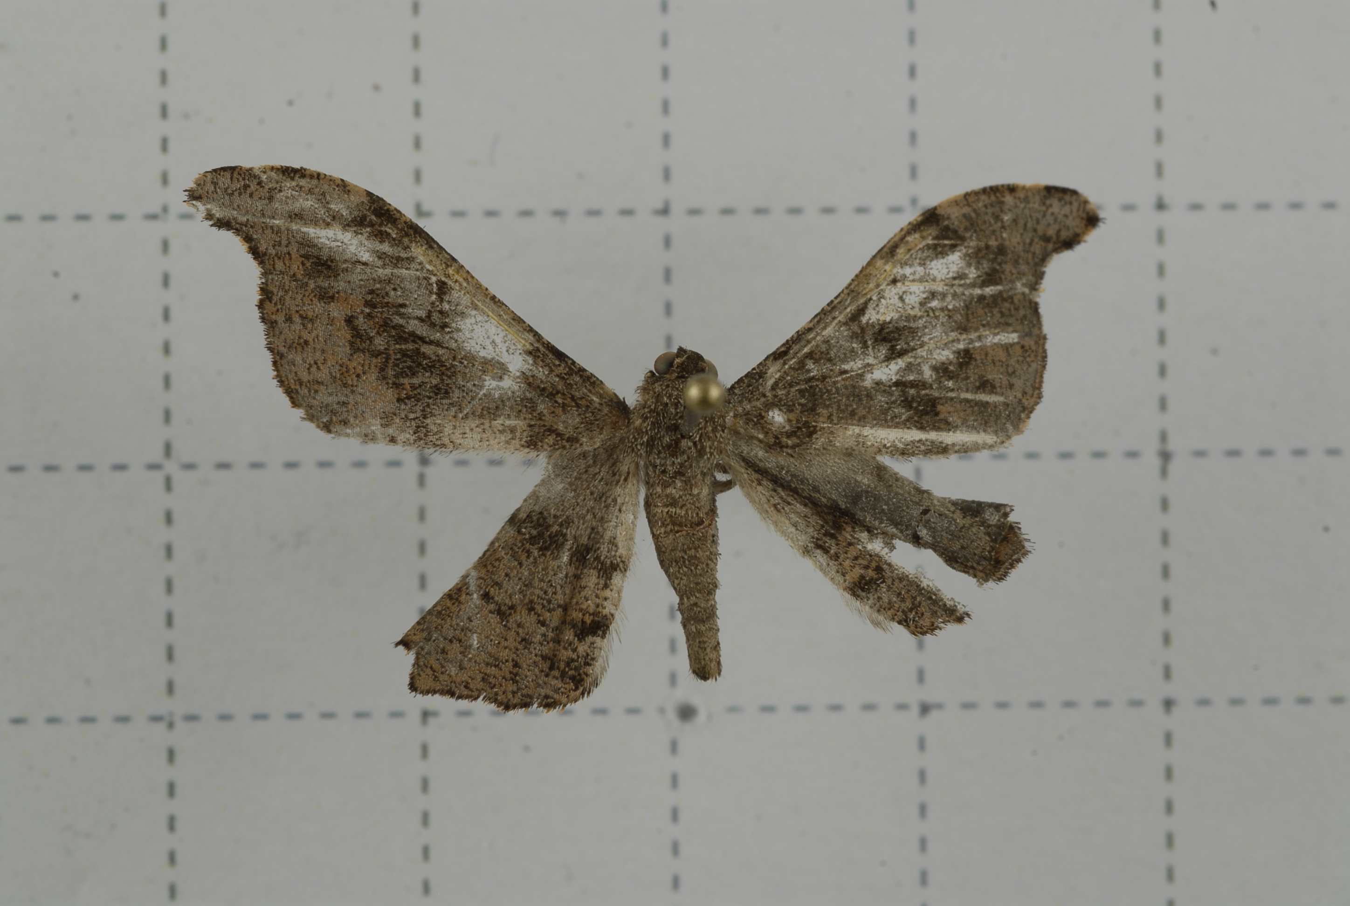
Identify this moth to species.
Hyposidra talaca talaca
